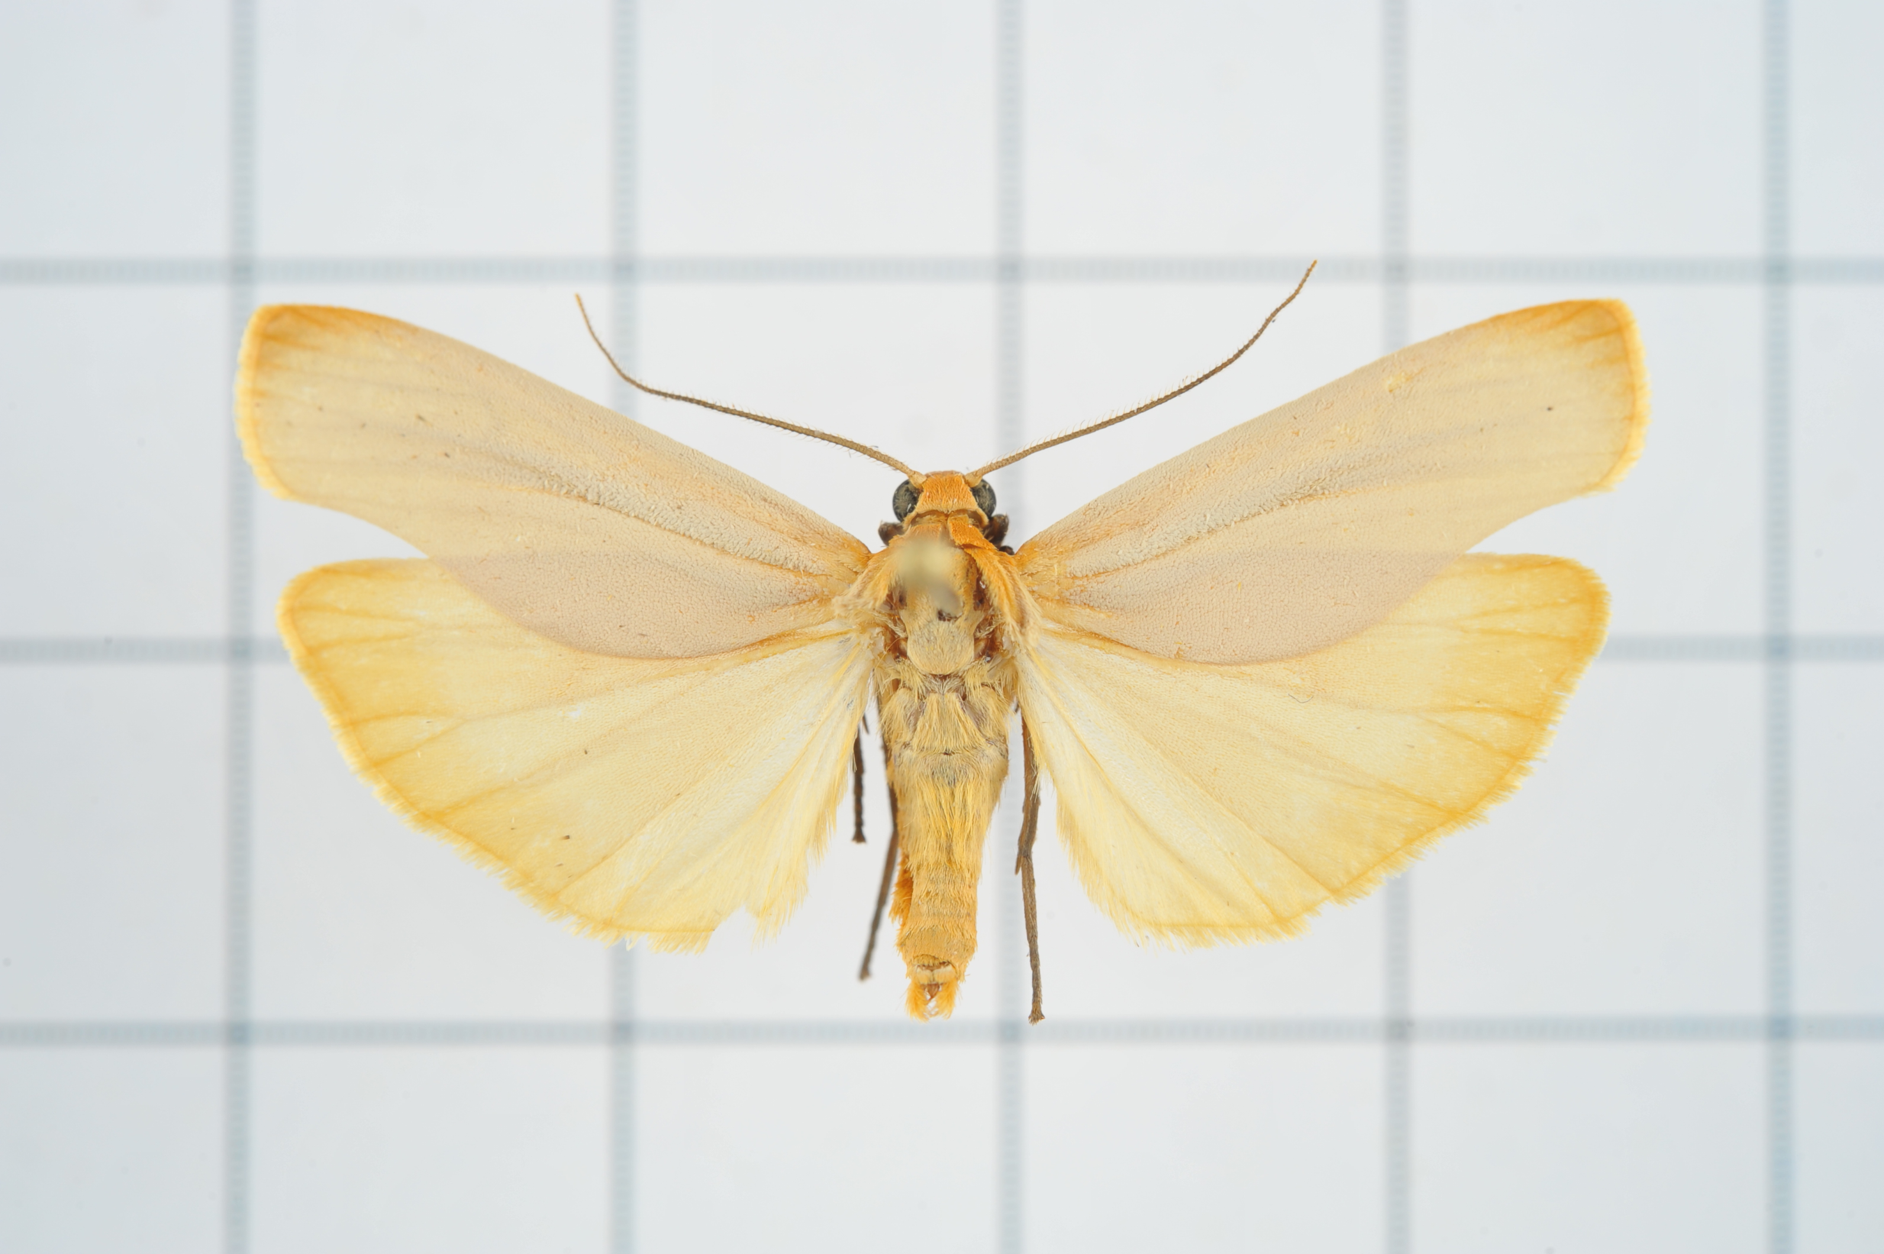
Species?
Katha emberifera
